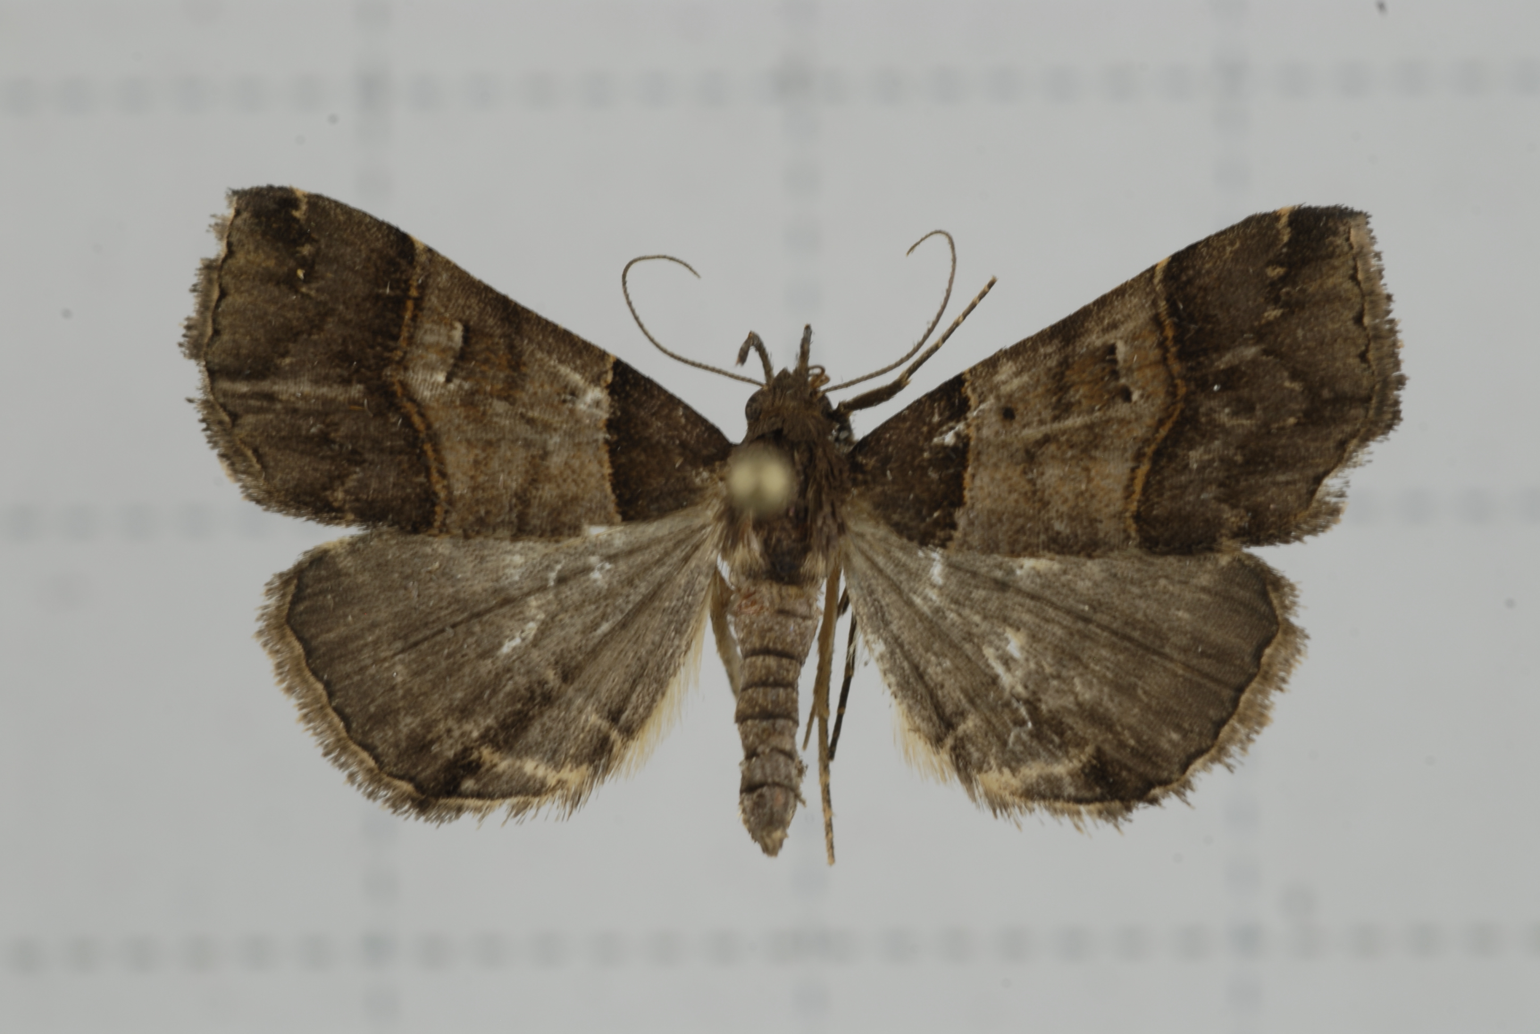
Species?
Bertula kosemponica
